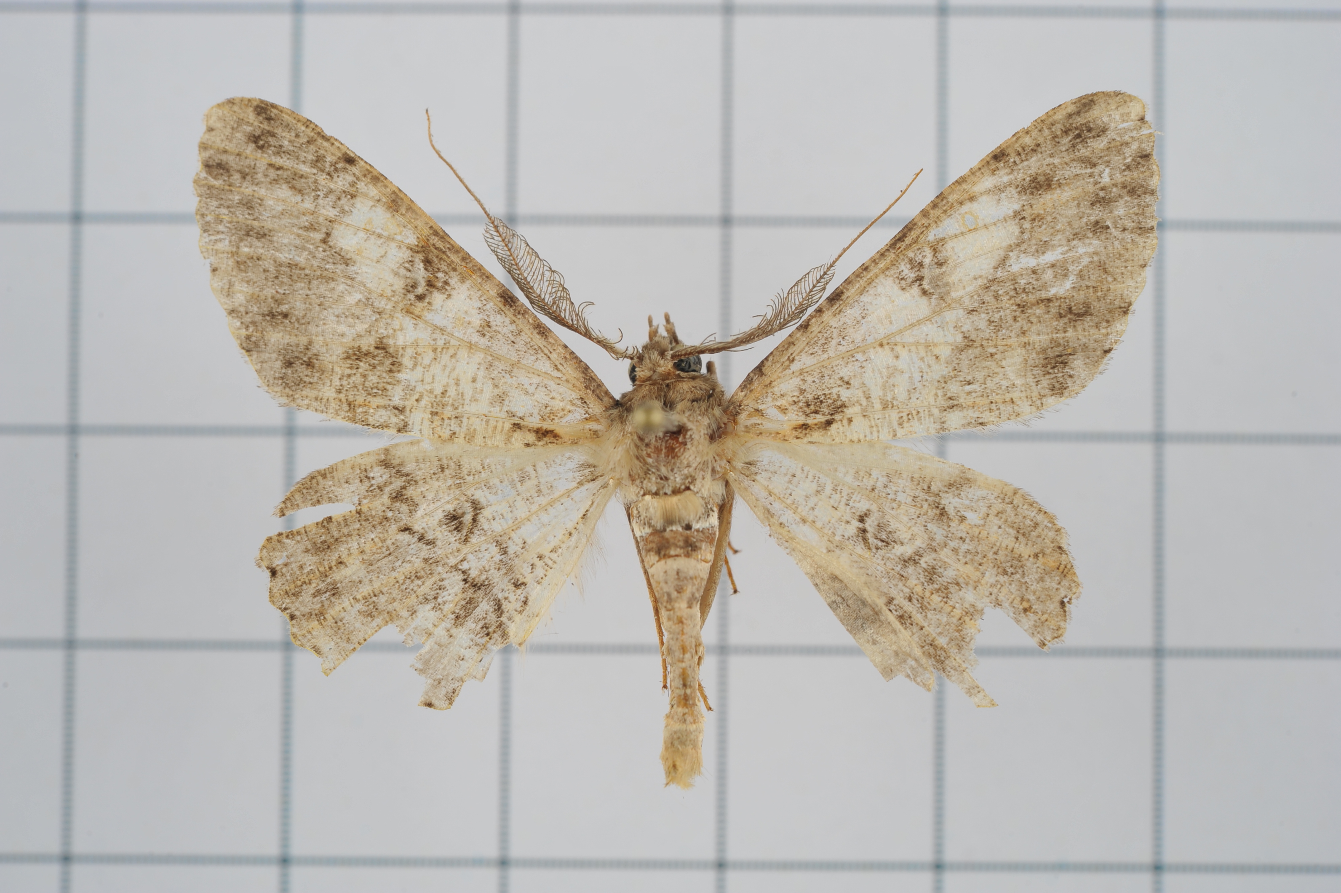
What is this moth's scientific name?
Cleora fraterna
